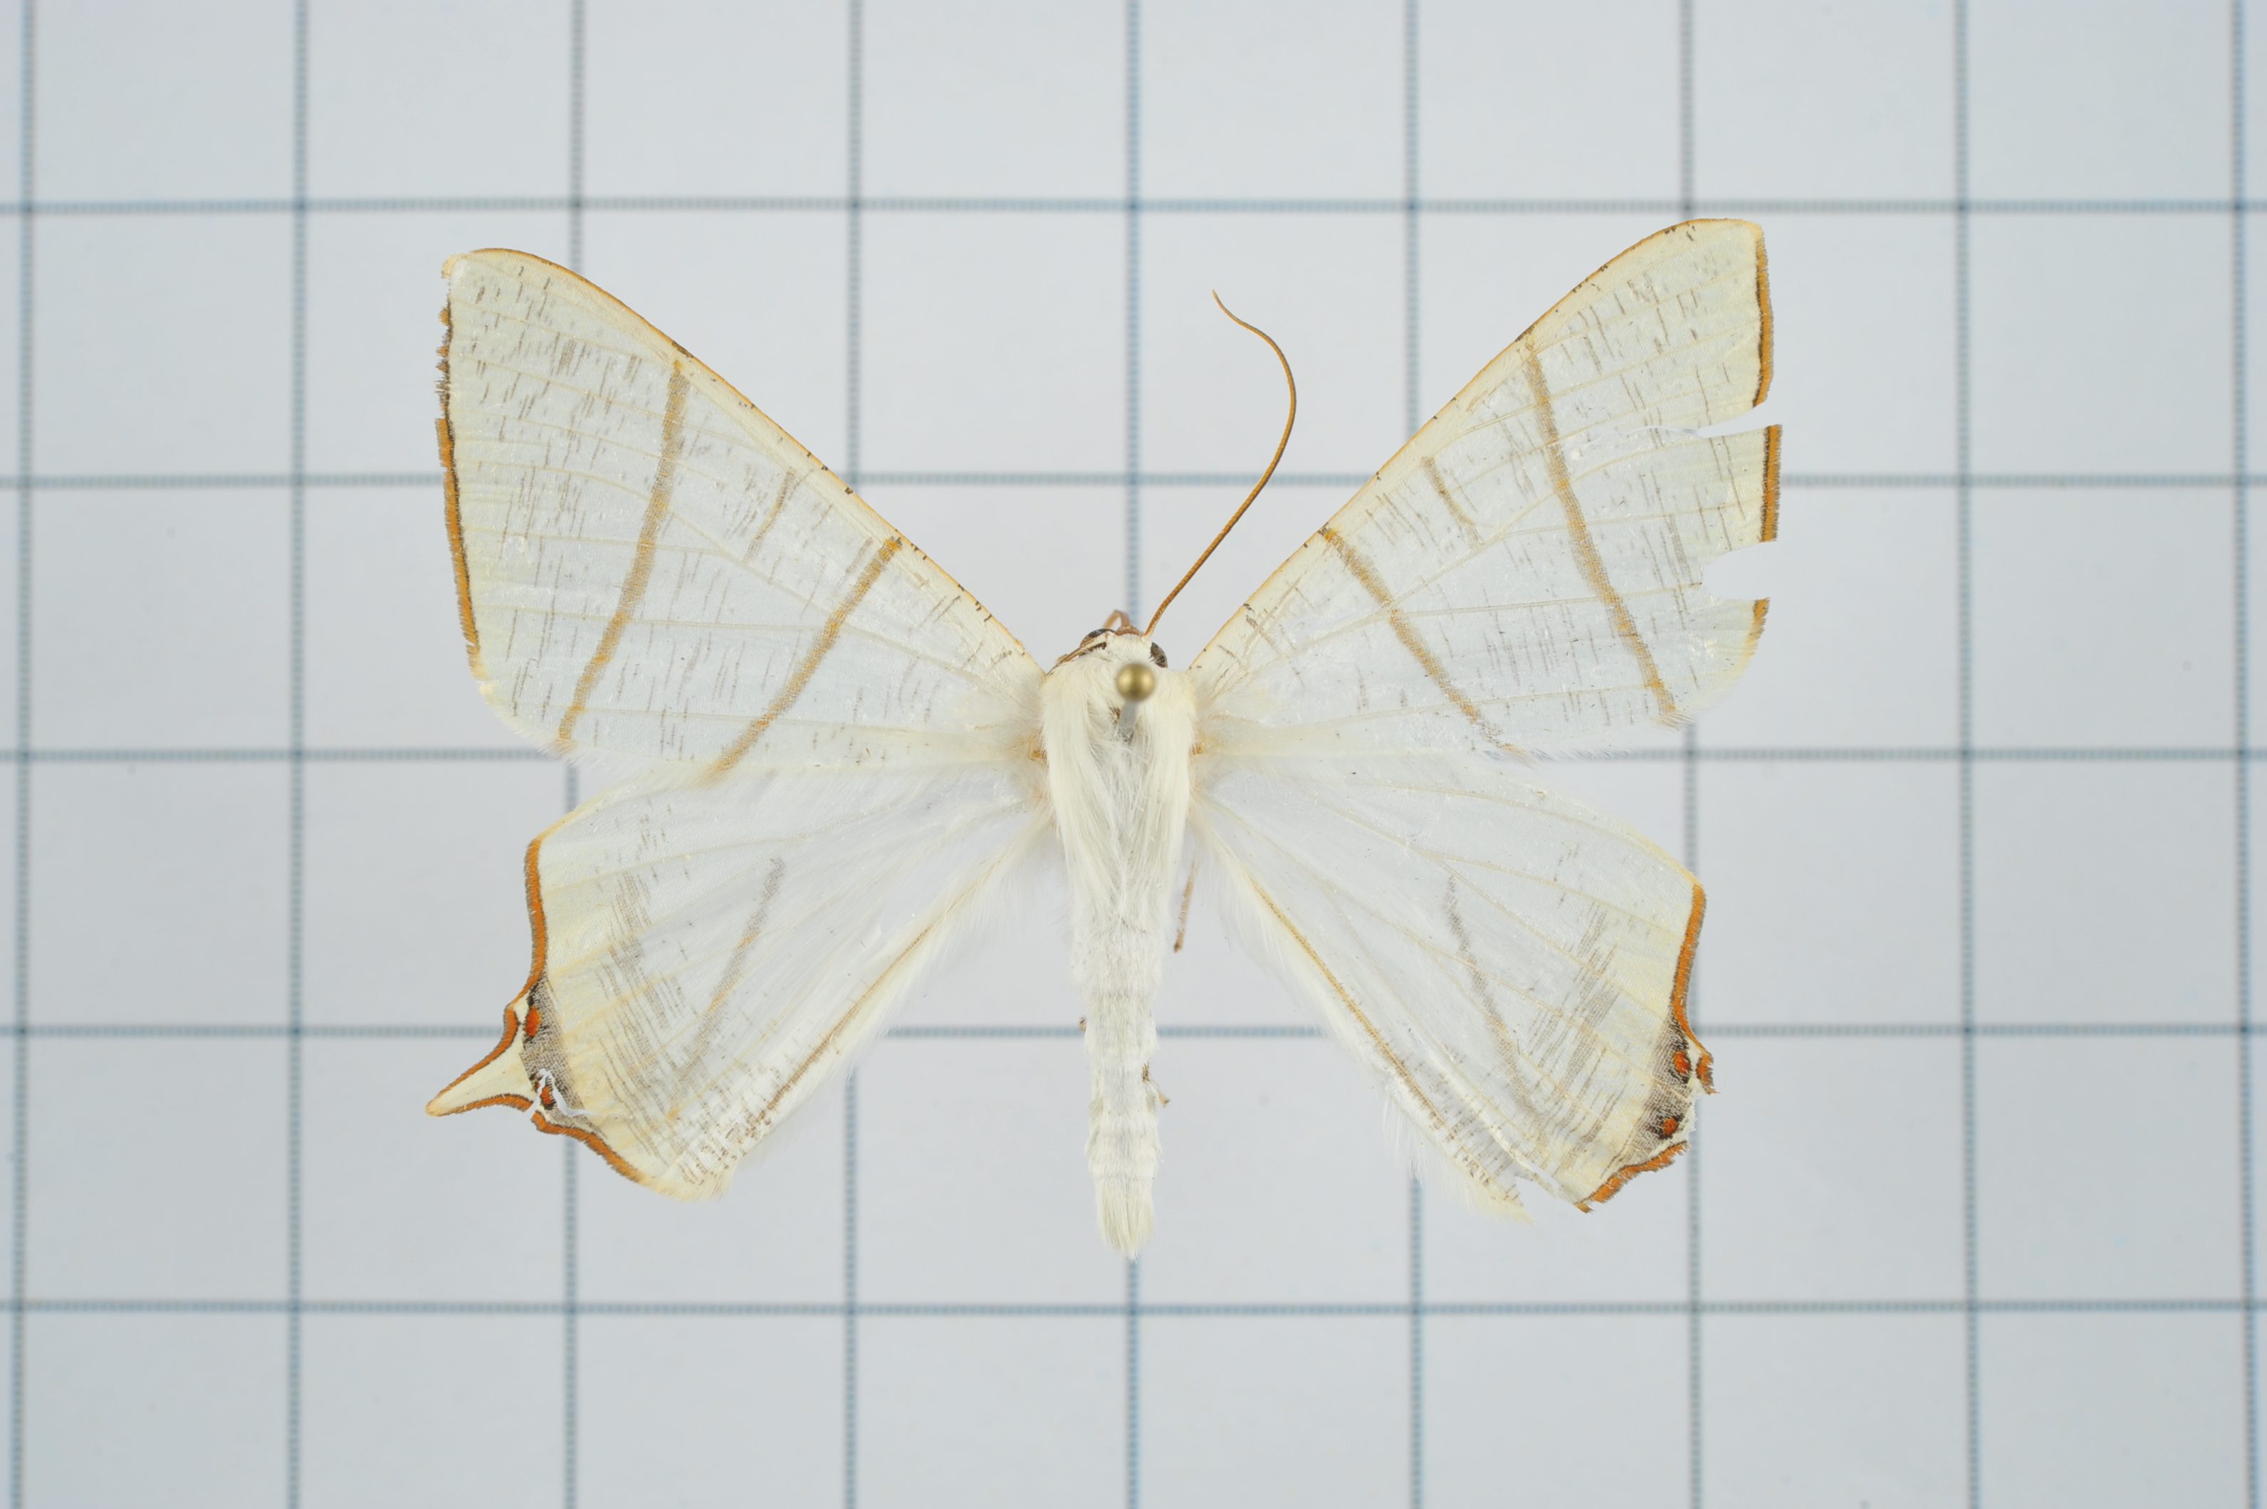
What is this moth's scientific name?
Ourapteryx changi
